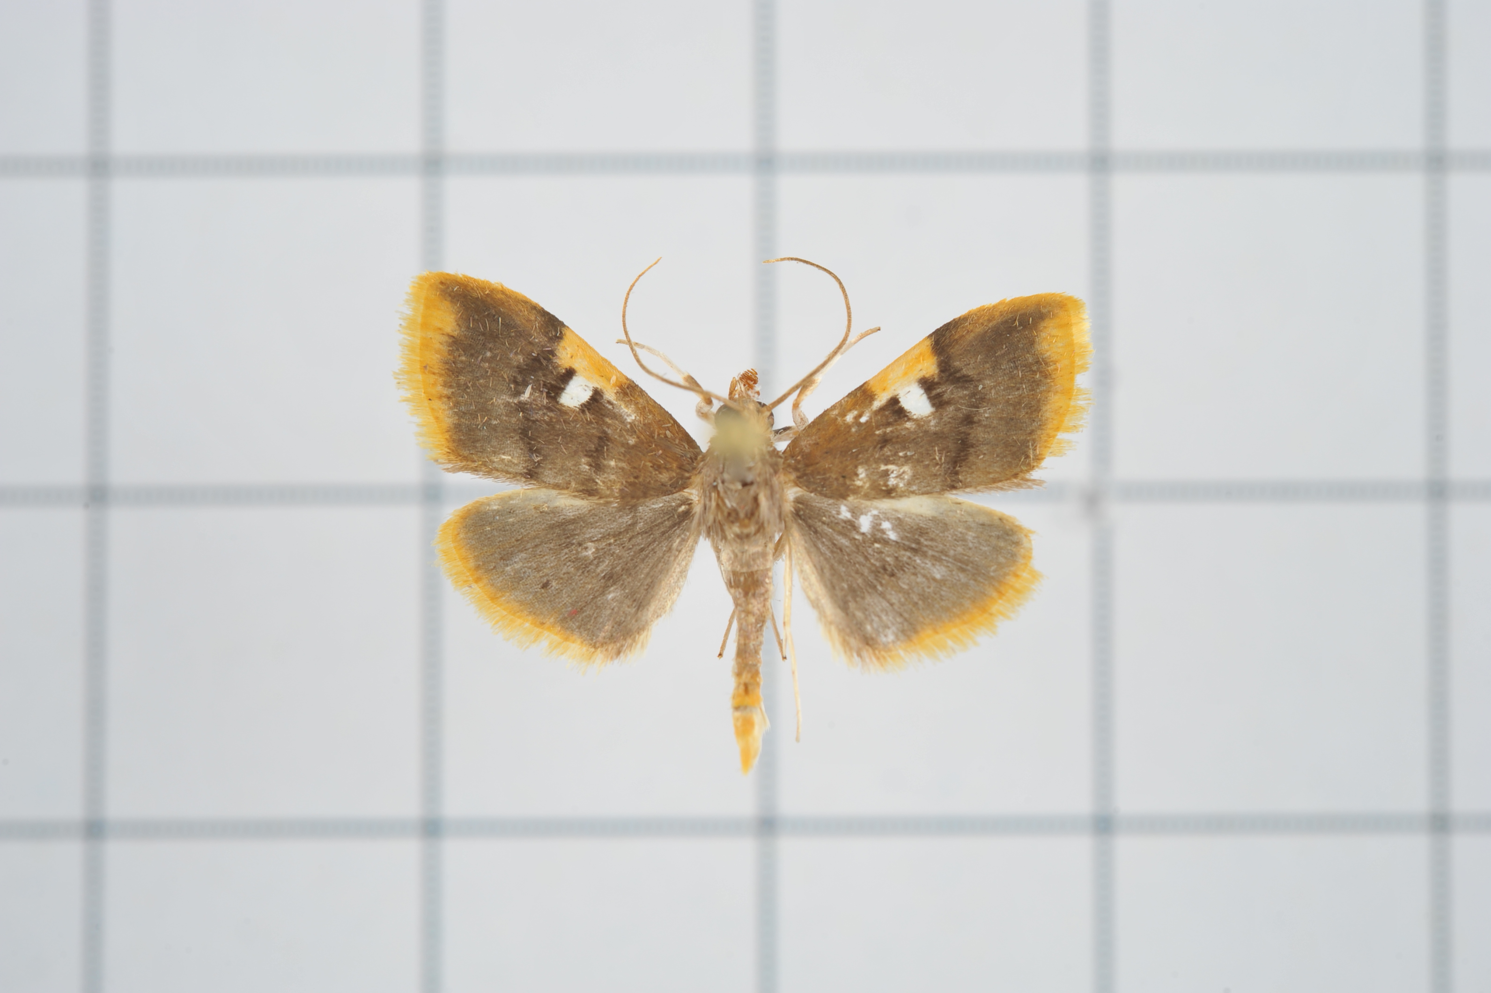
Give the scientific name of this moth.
Callibotys carapina
